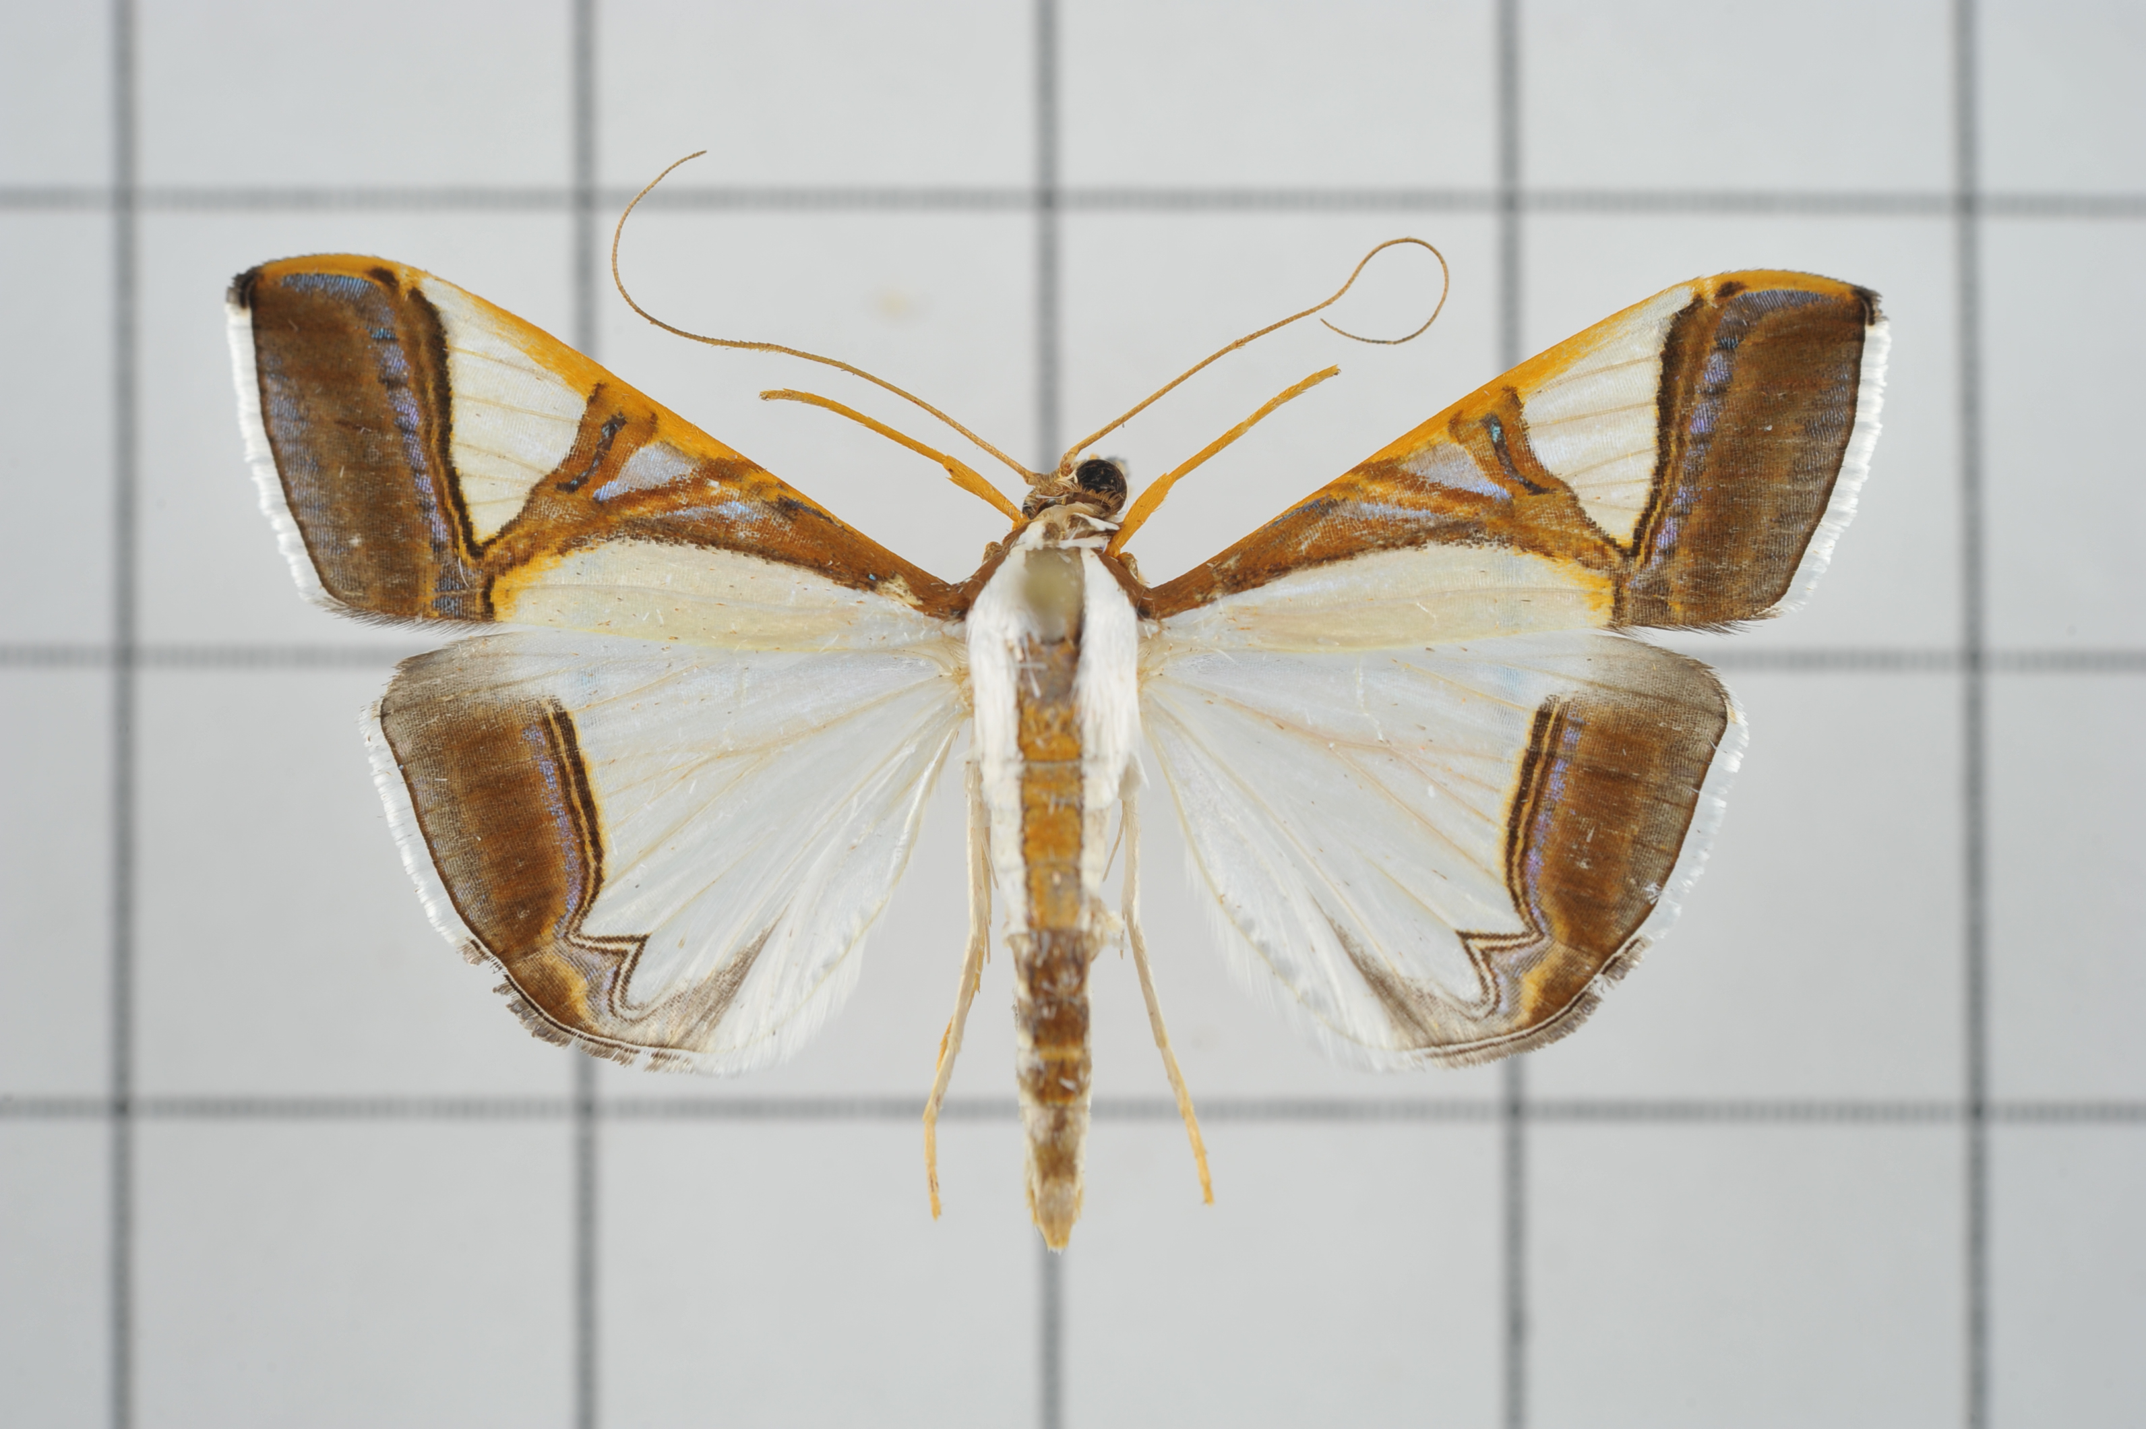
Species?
Agrioglypta eurytusalis
